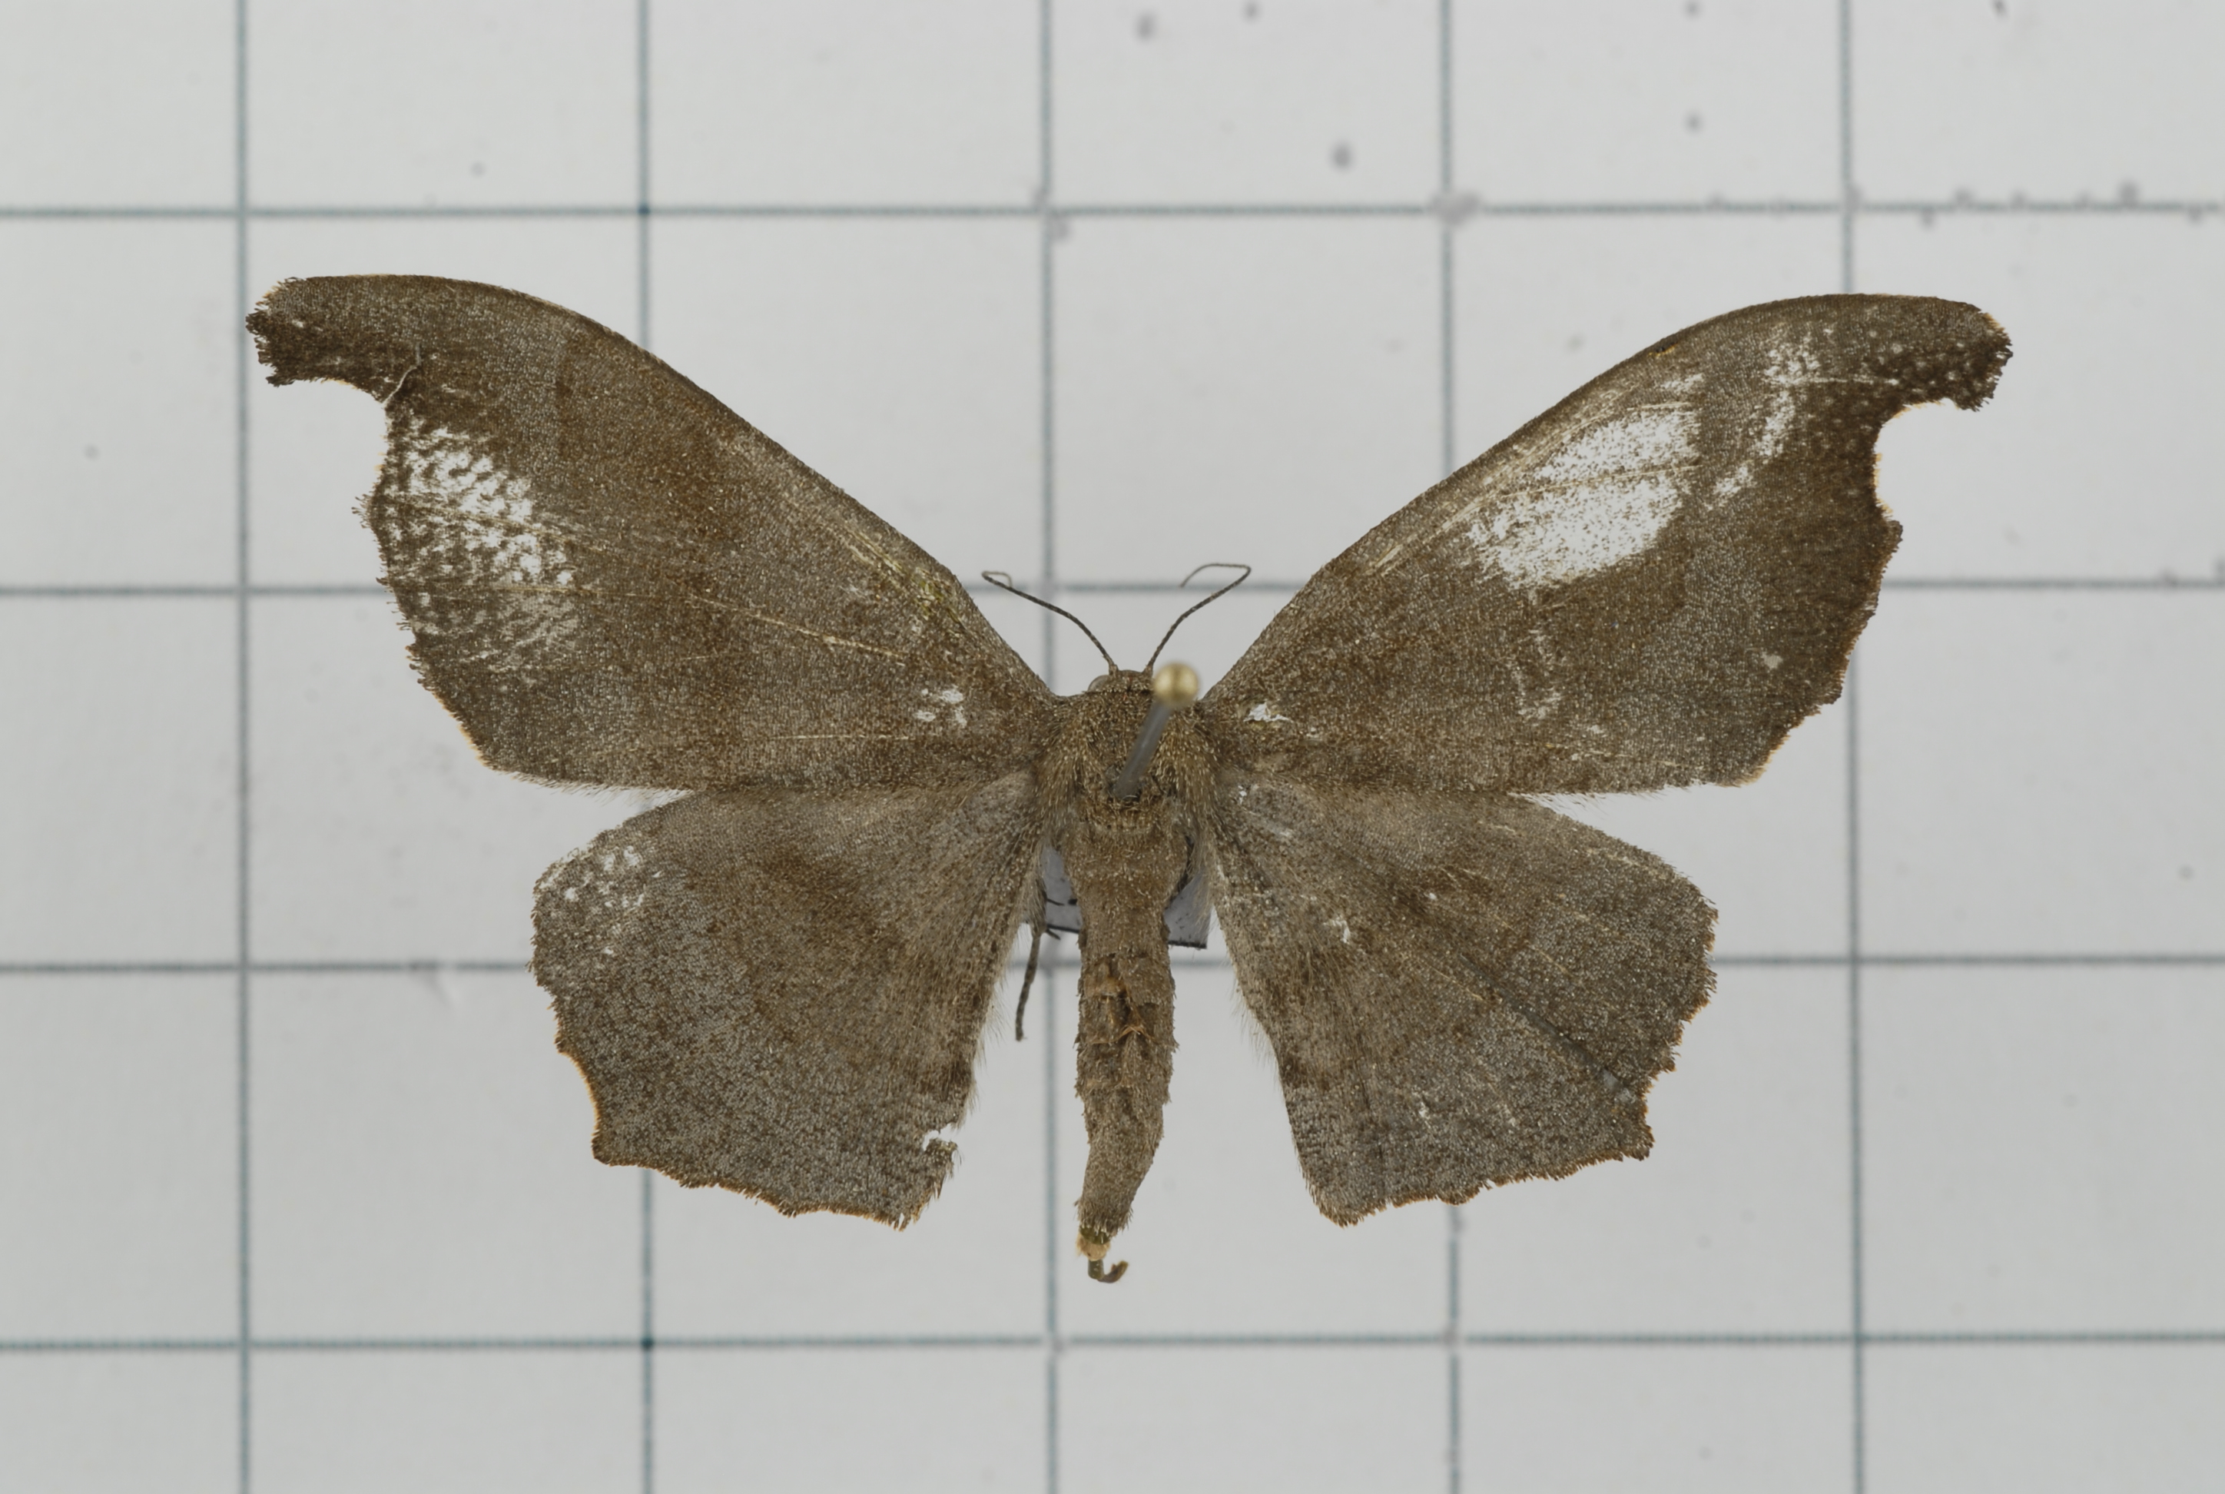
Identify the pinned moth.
Hyposidra talaca talaca
